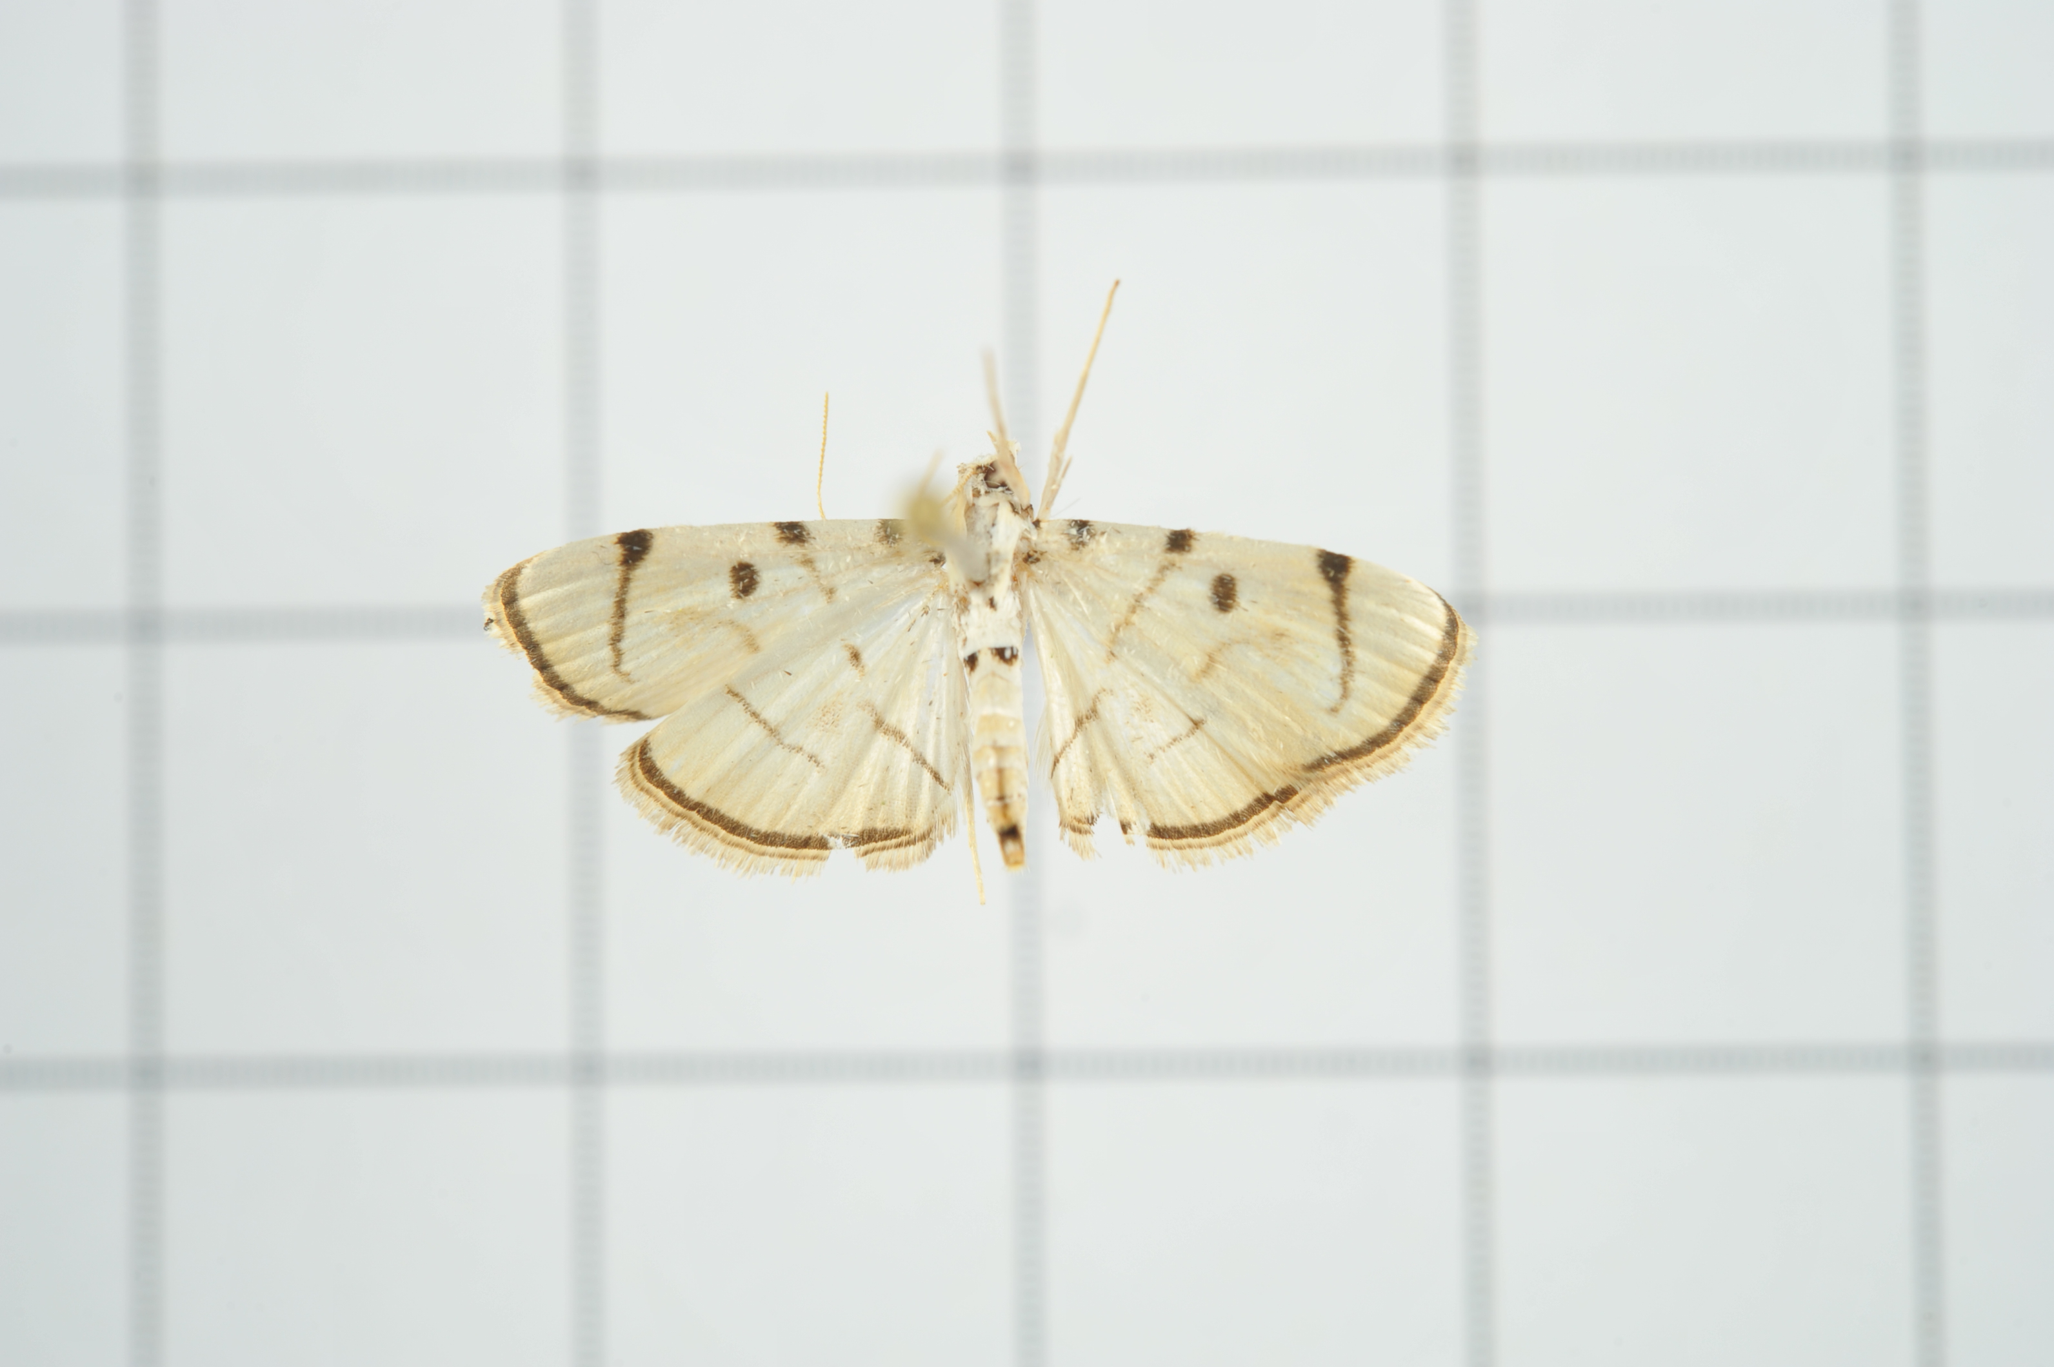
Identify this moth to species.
Pycnarmon marginalis
